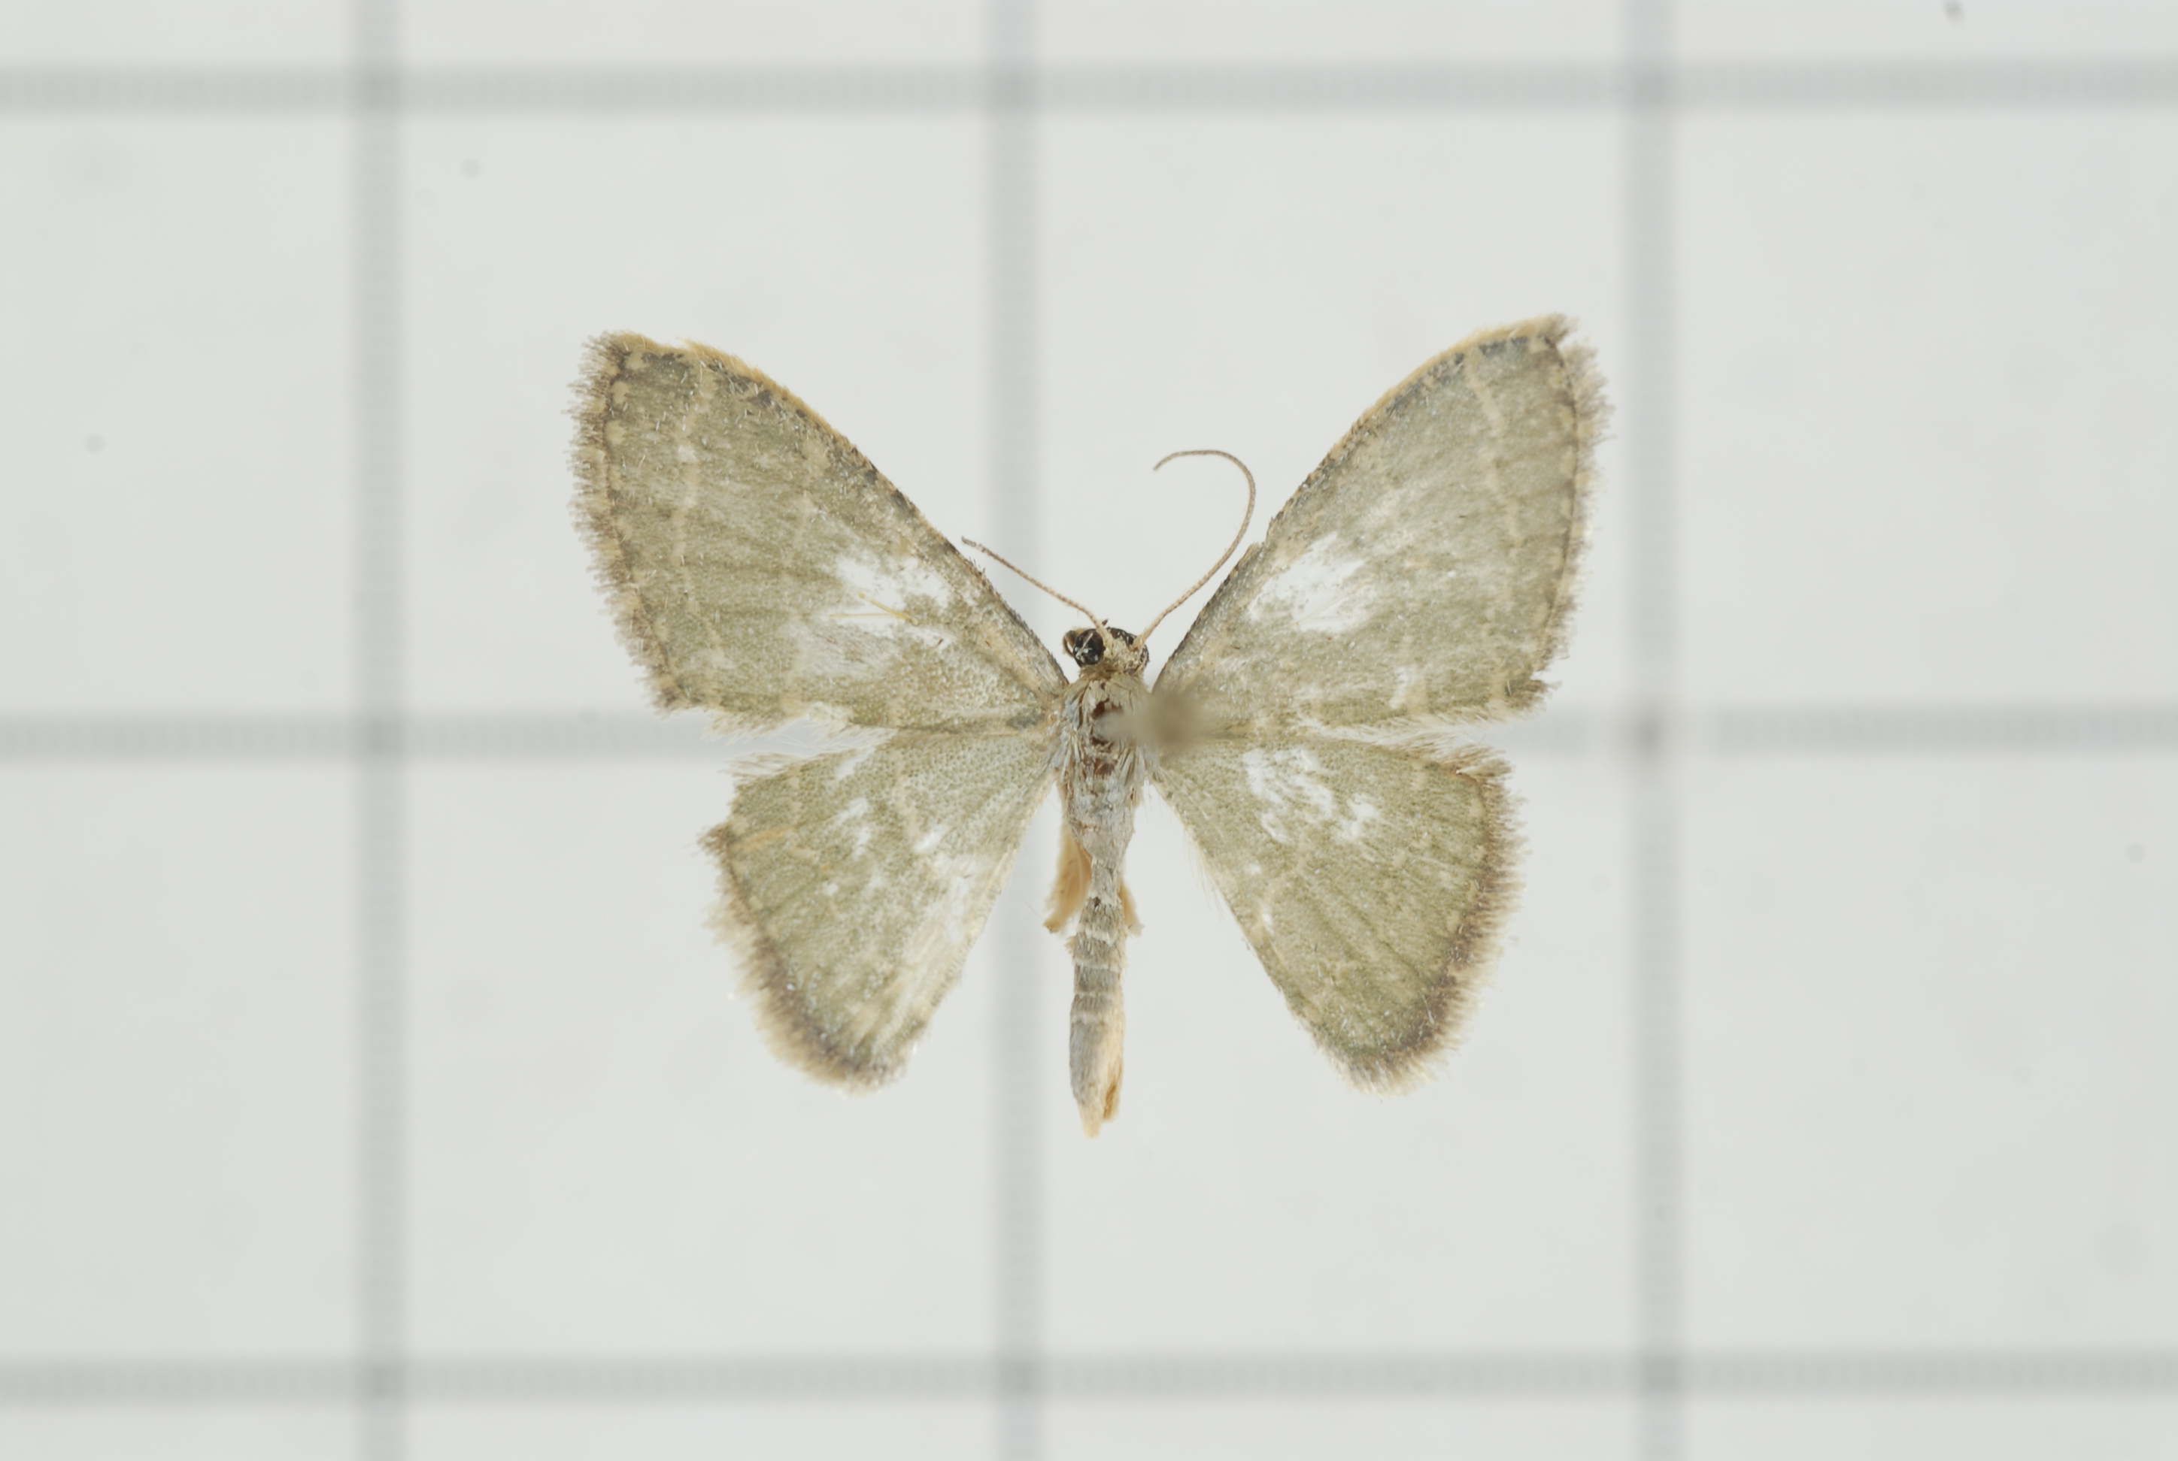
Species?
Lophophleps purpurea
